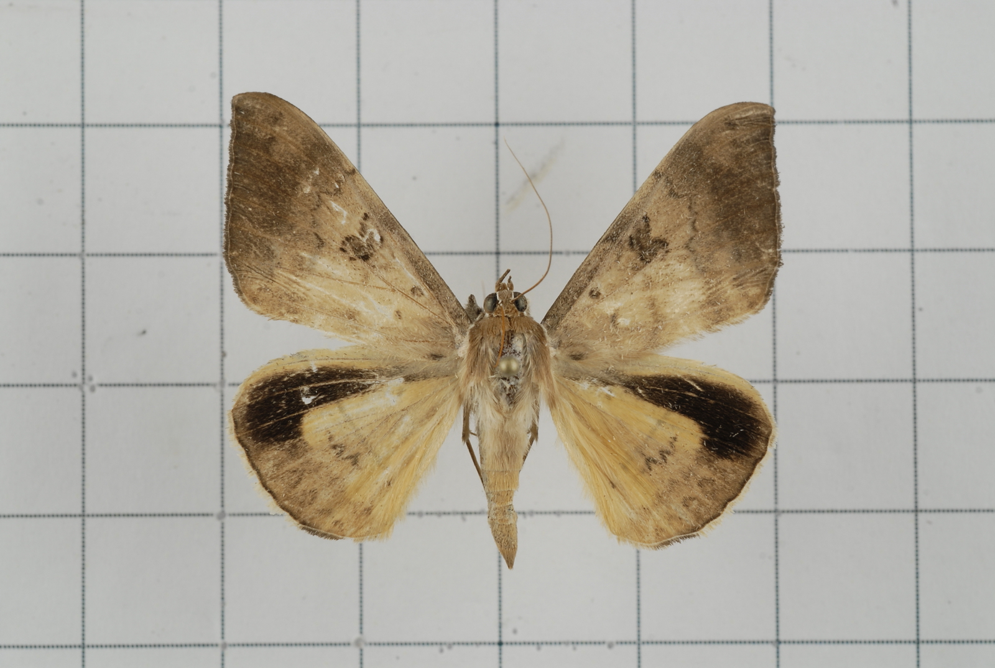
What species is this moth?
Oxyodes scrobiculata
